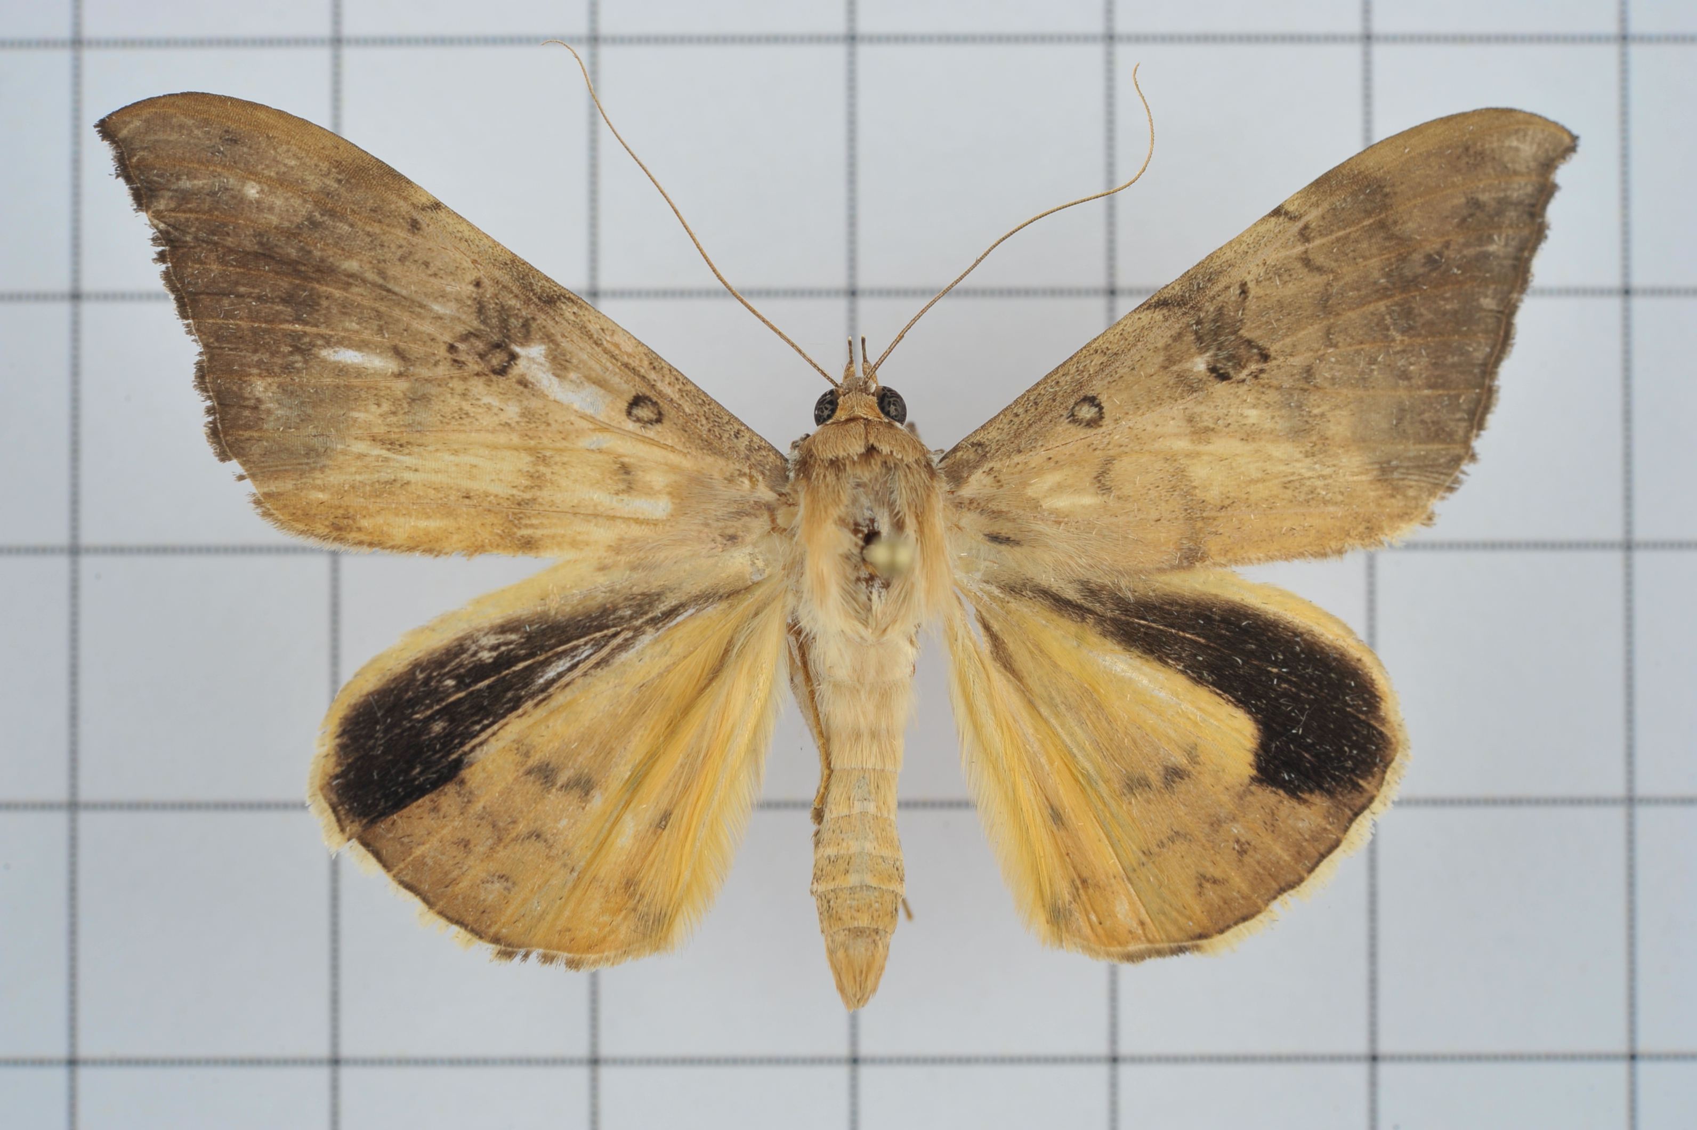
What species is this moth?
Oxyodes scrobiculata
